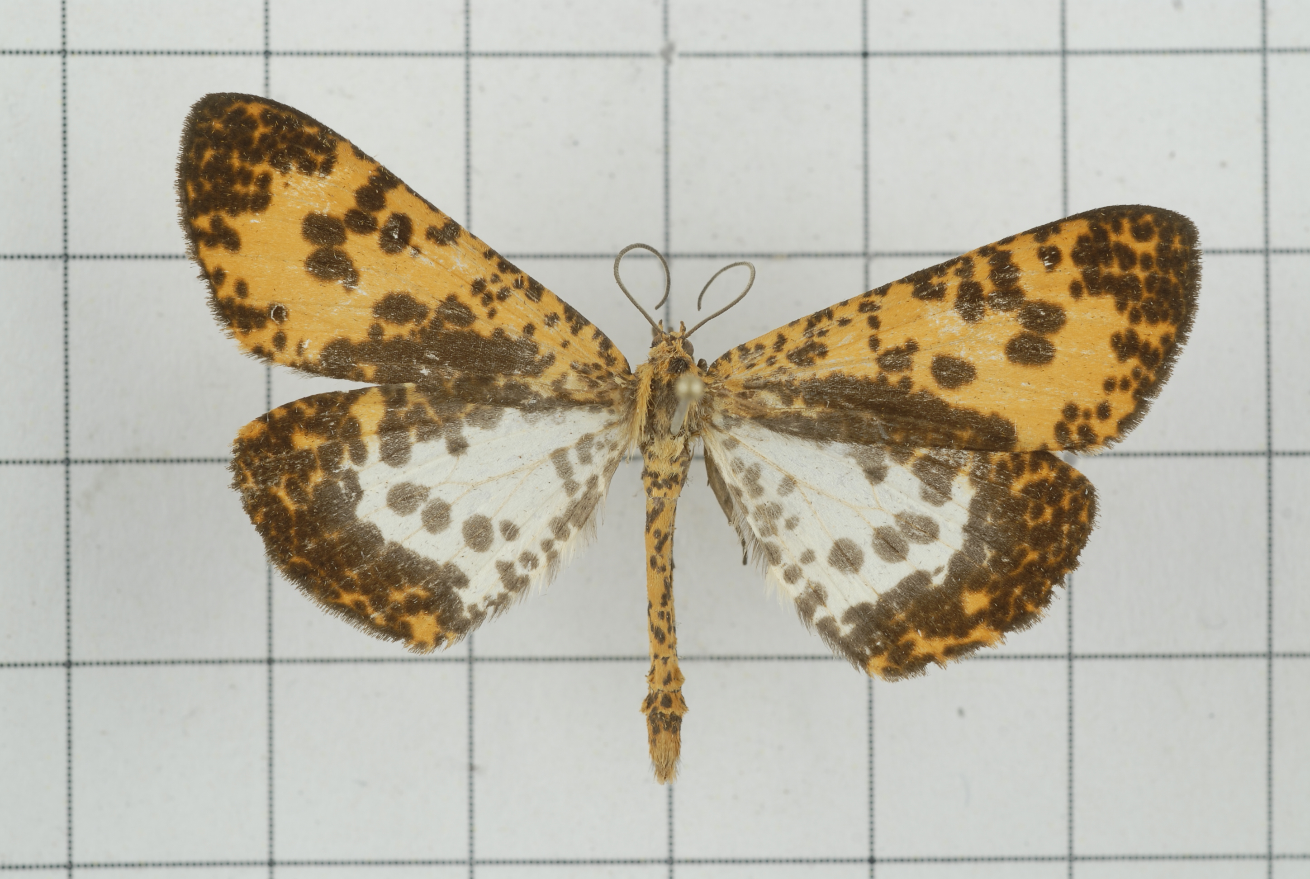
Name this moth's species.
Postobeidia horishana
